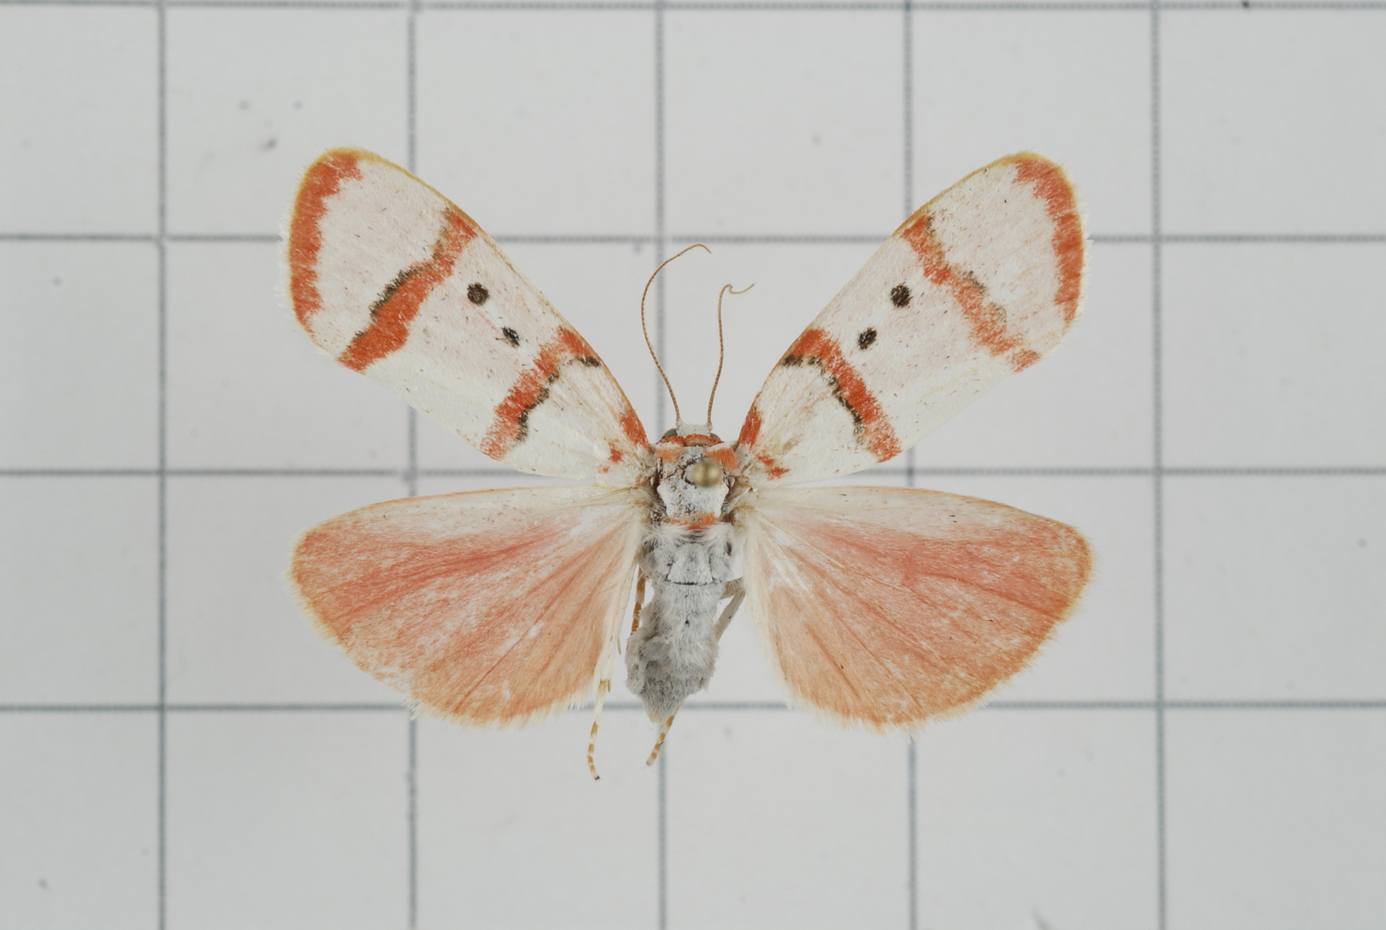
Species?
Cyana quadripartita
